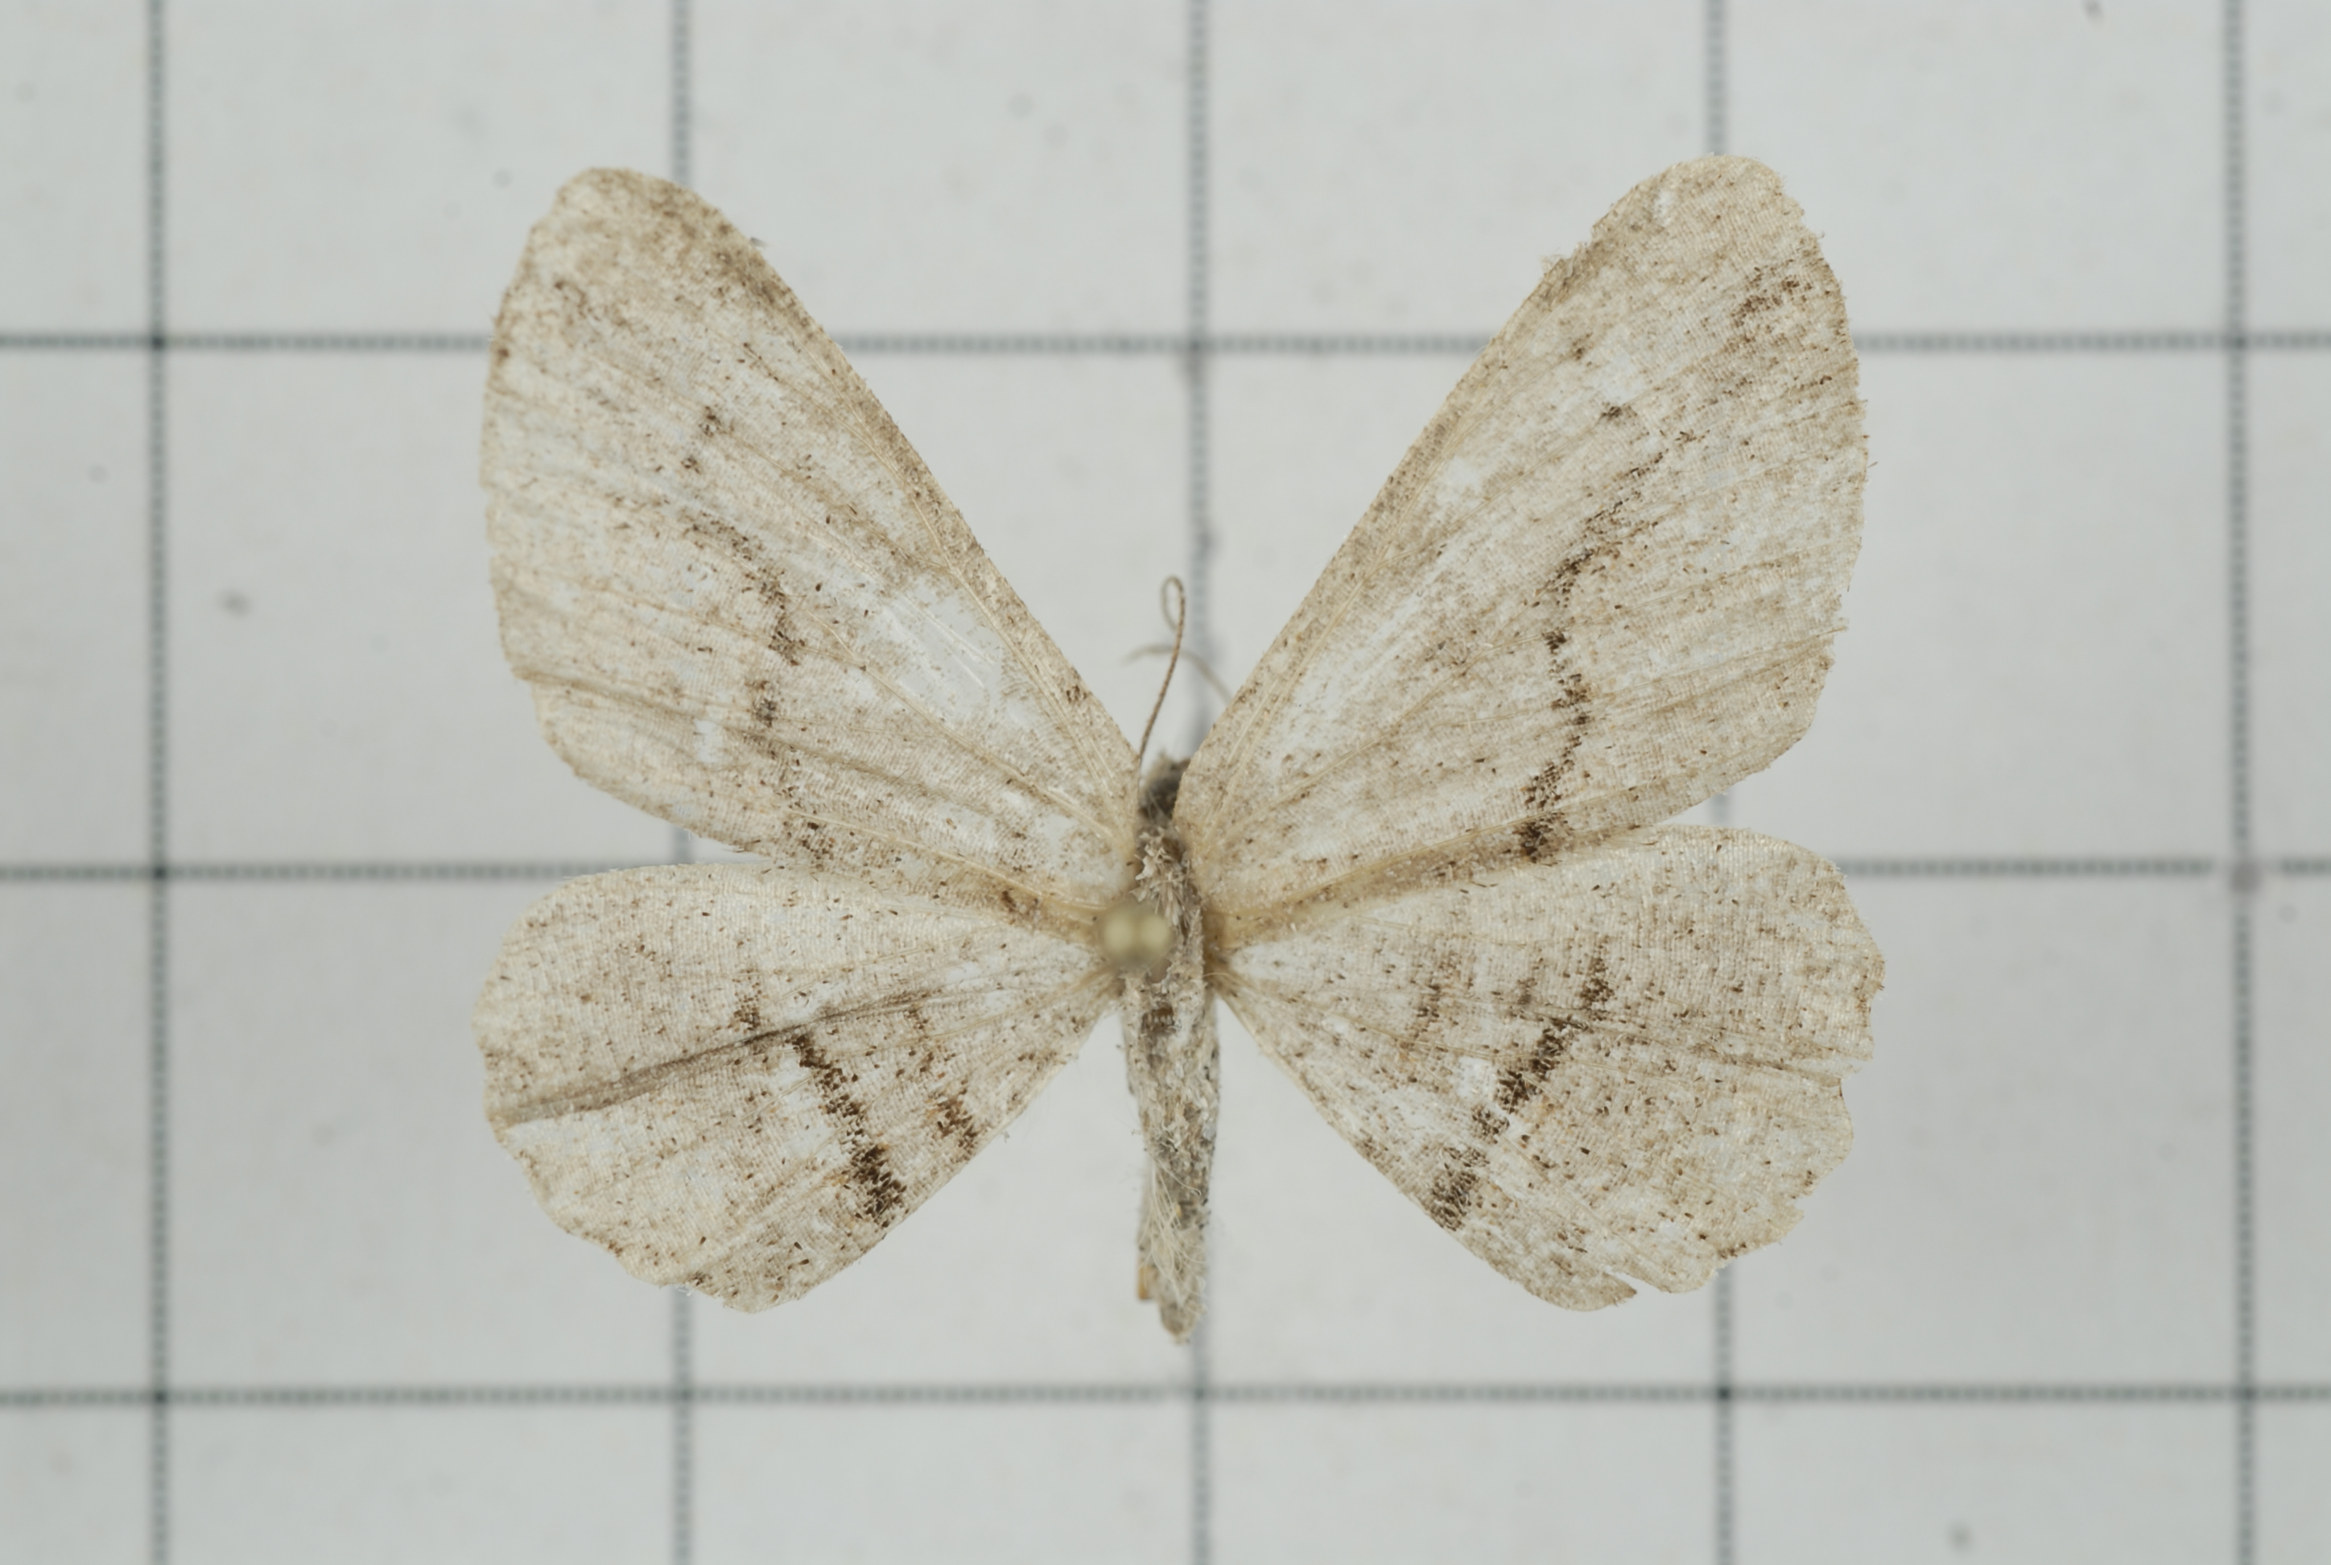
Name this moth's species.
Rikiosatoa mavi
